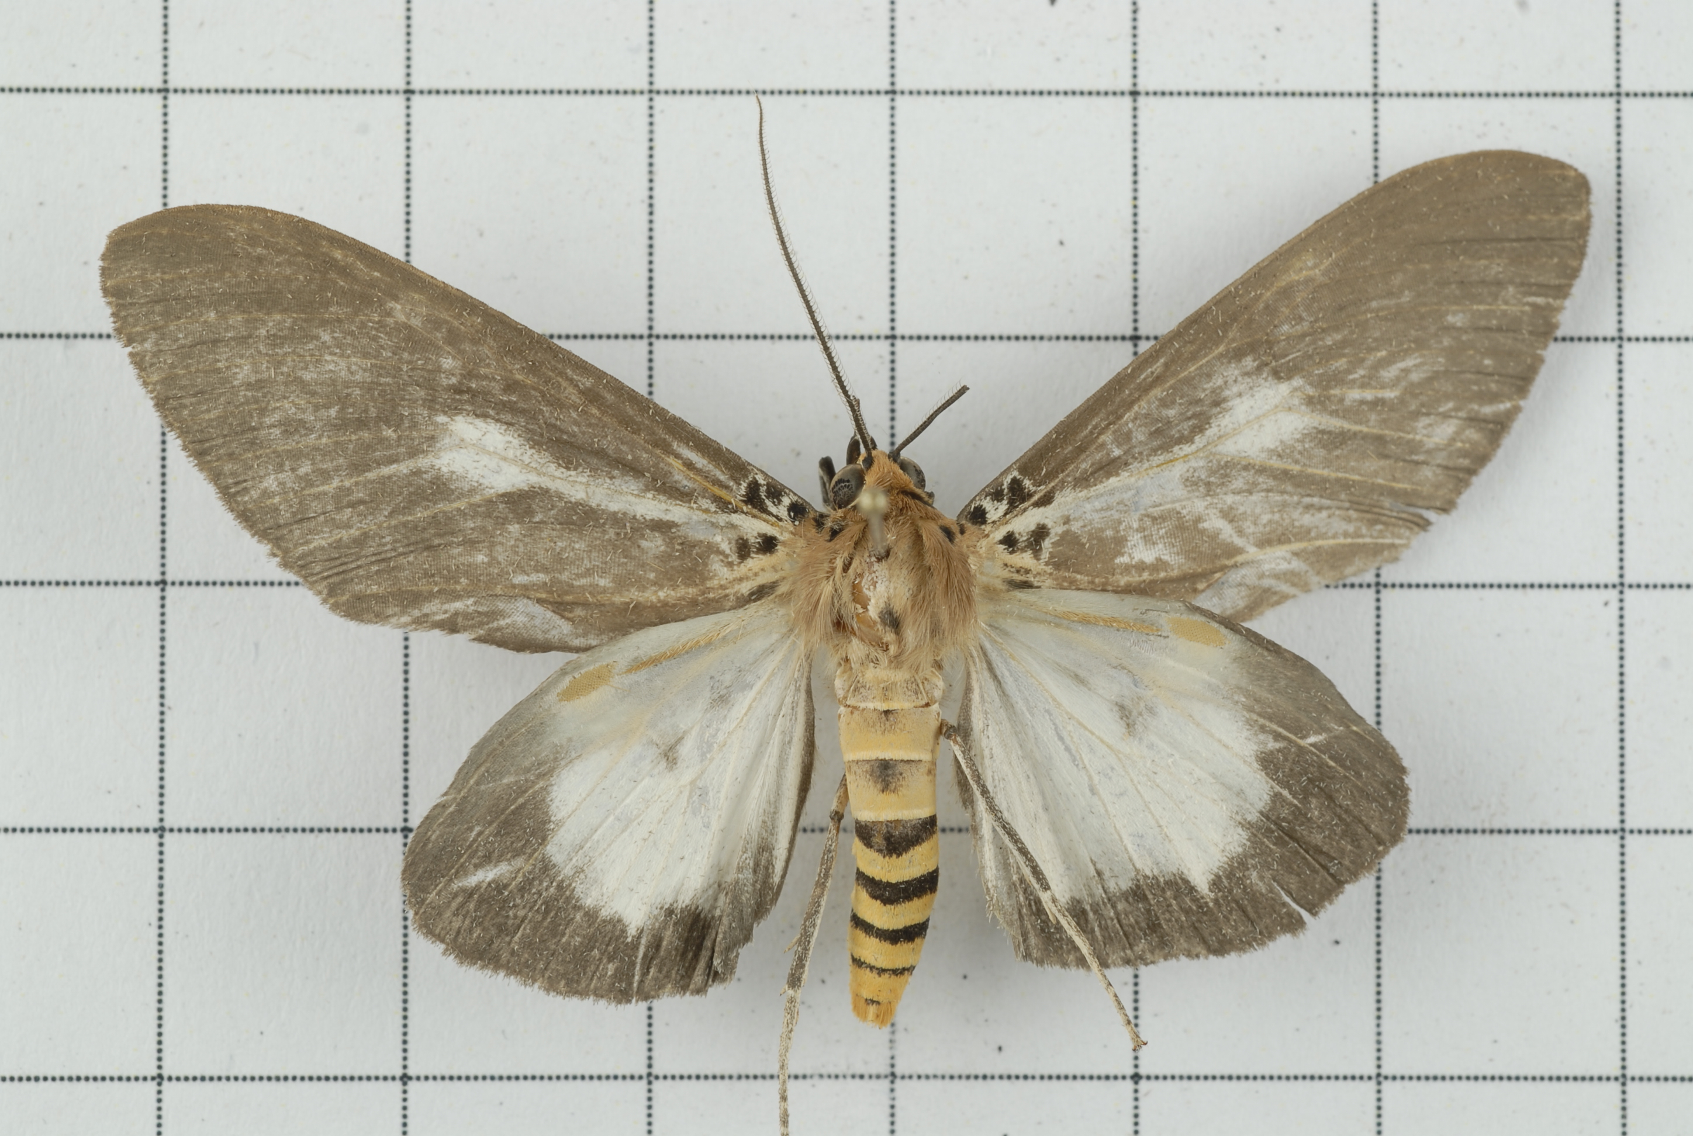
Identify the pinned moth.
Asota heliconia zebrina
